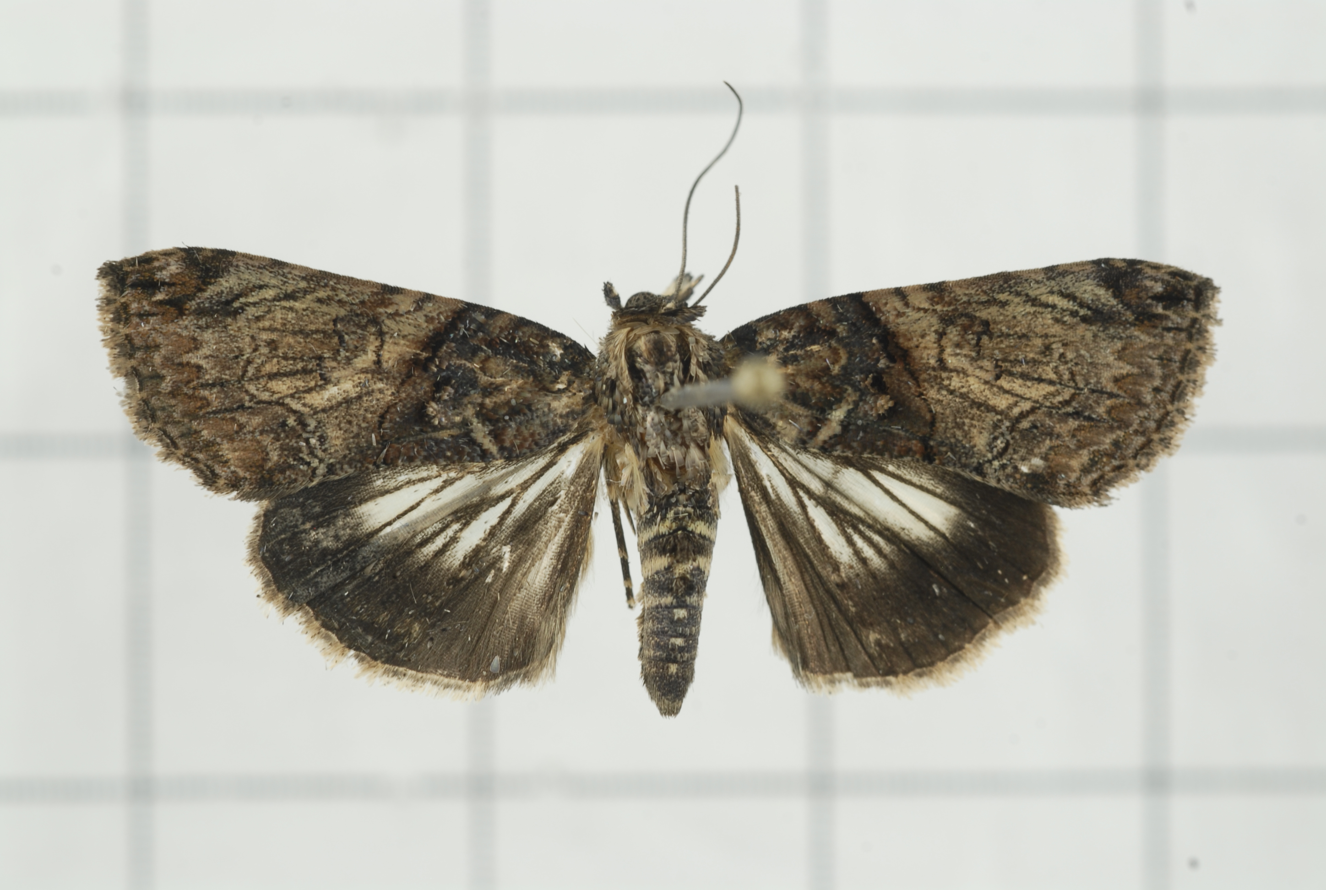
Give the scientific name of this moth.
Lophoptera phaeobasis
